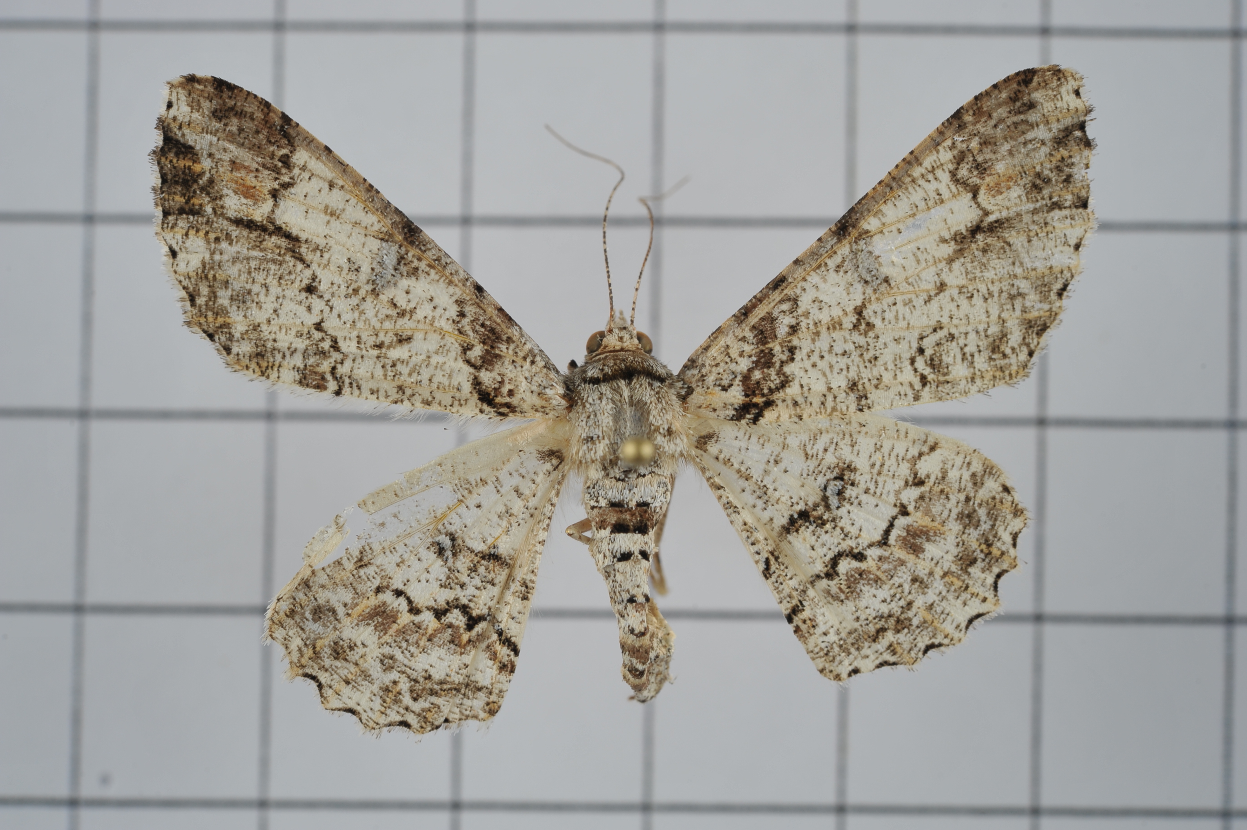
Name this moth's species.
Cleora fraterna
